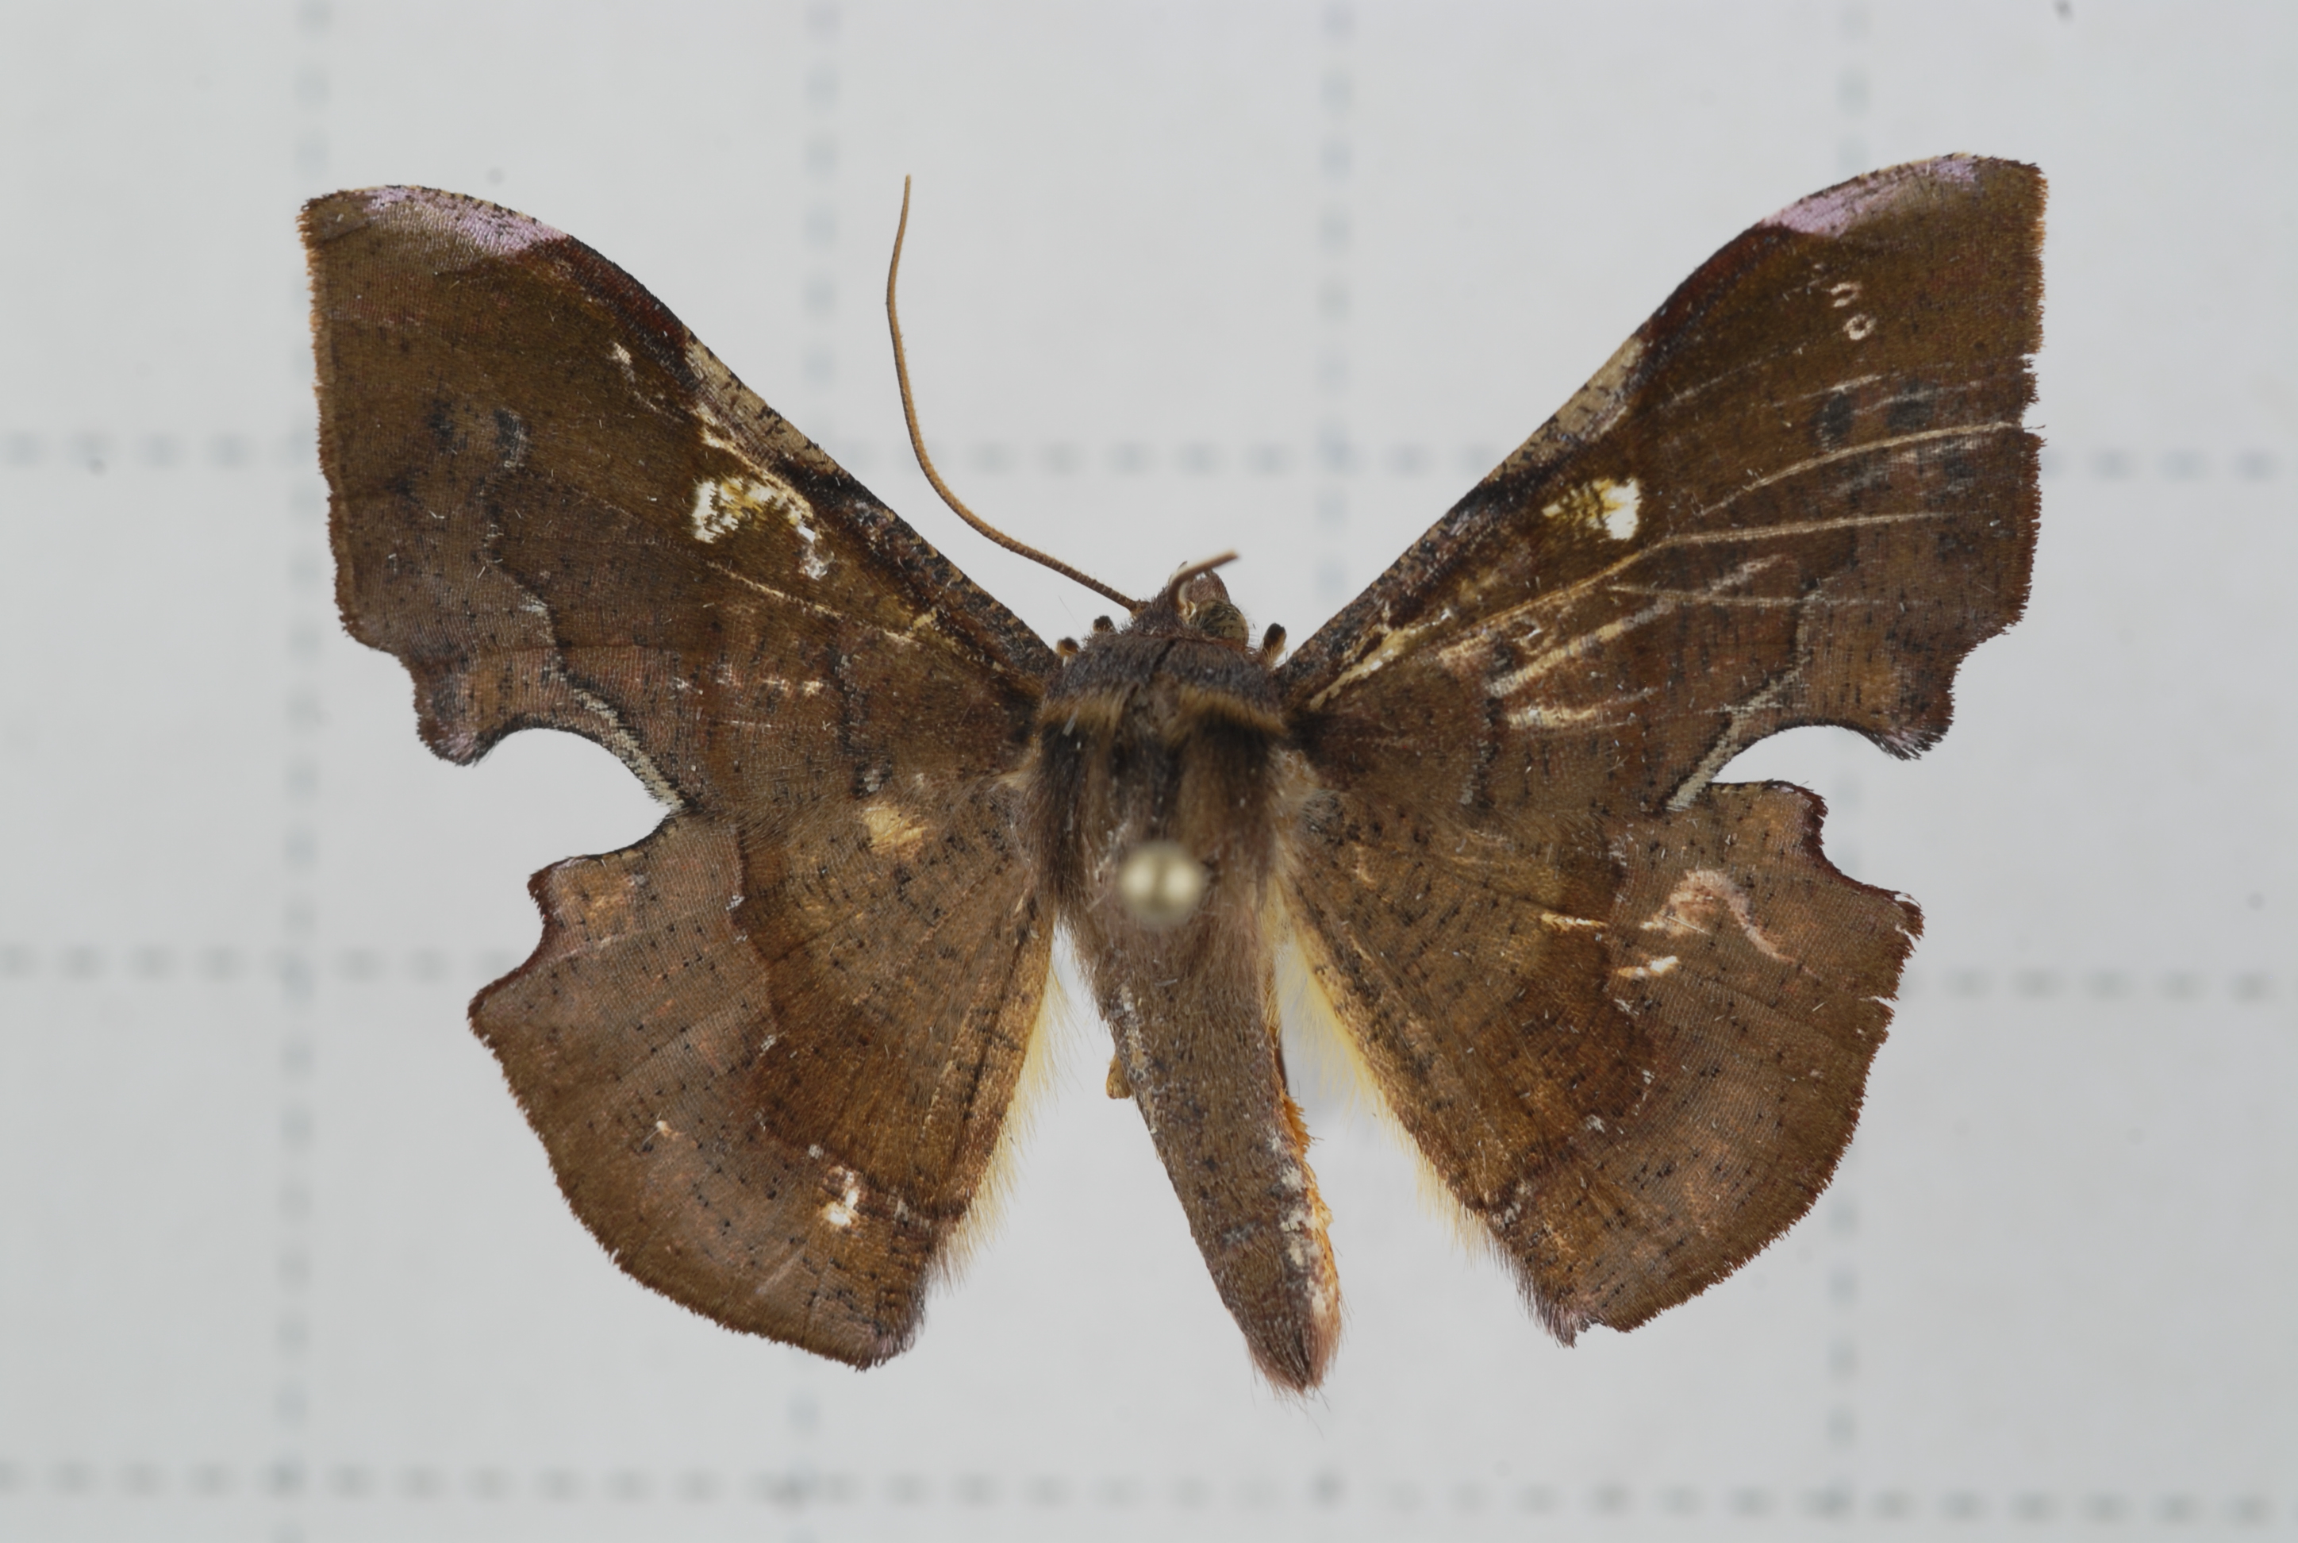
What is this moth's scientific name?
Fascellina chromataria
